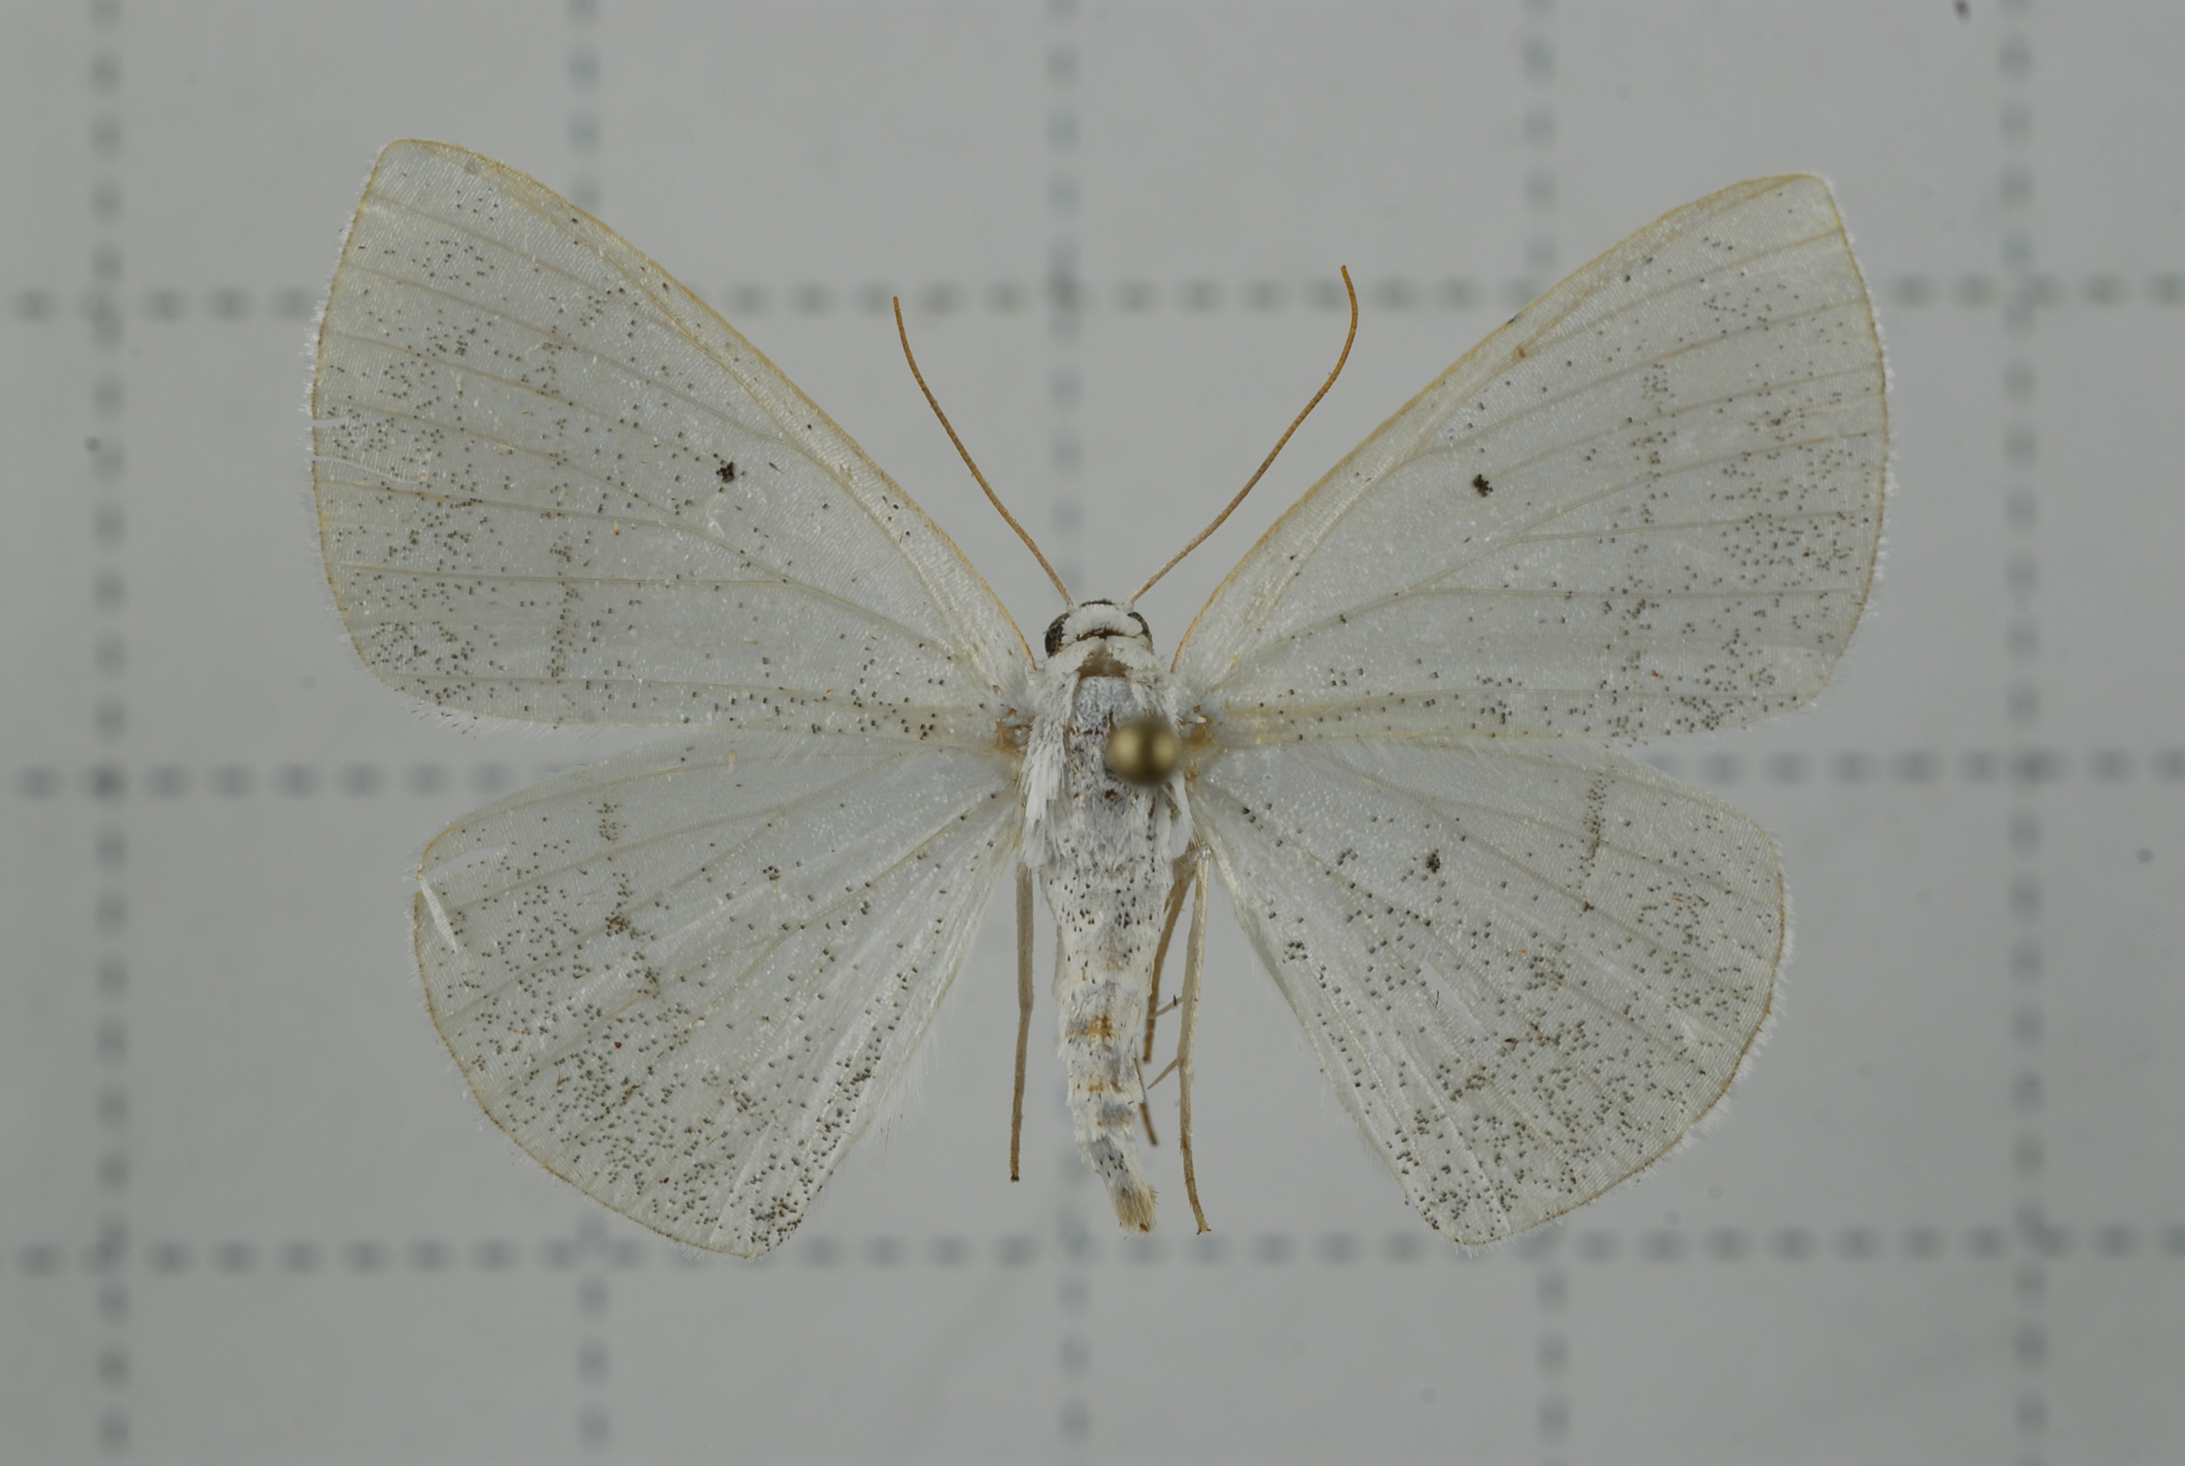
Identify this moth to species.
Lomographa margarita
